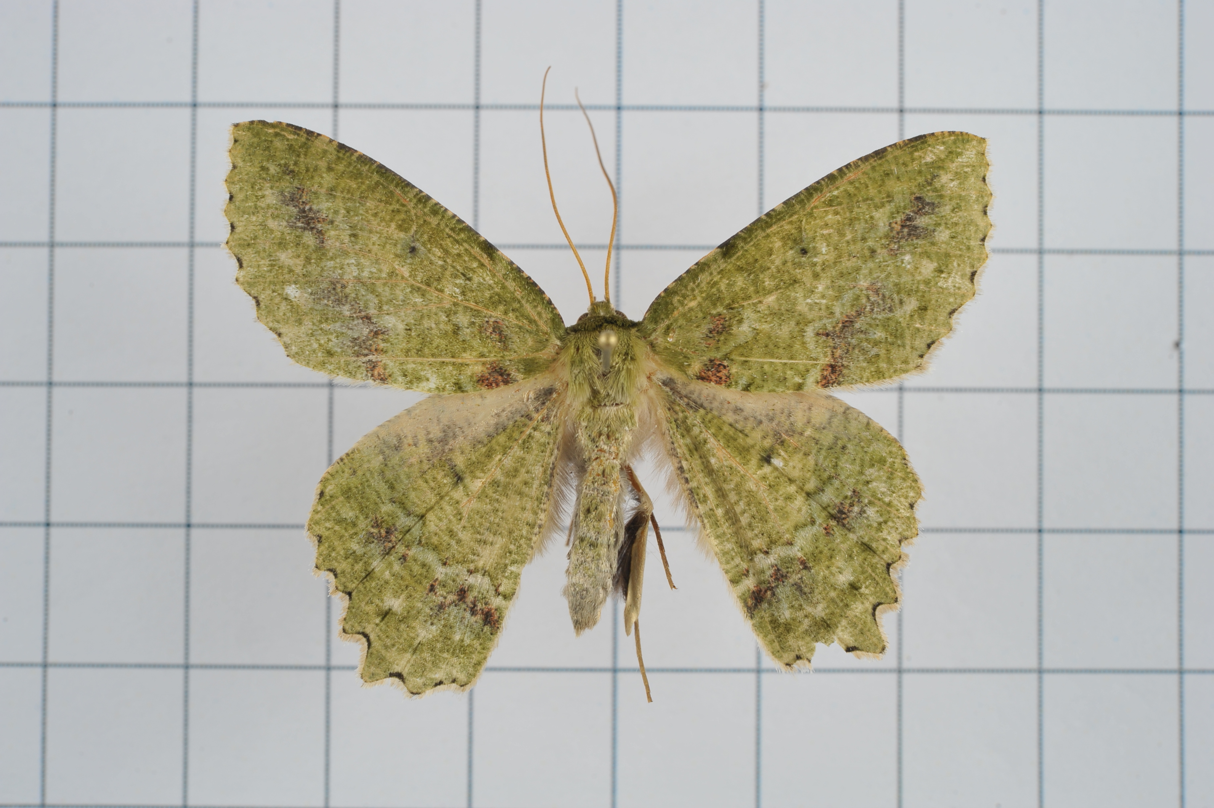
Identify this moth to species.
Herochroma supraviridaria
